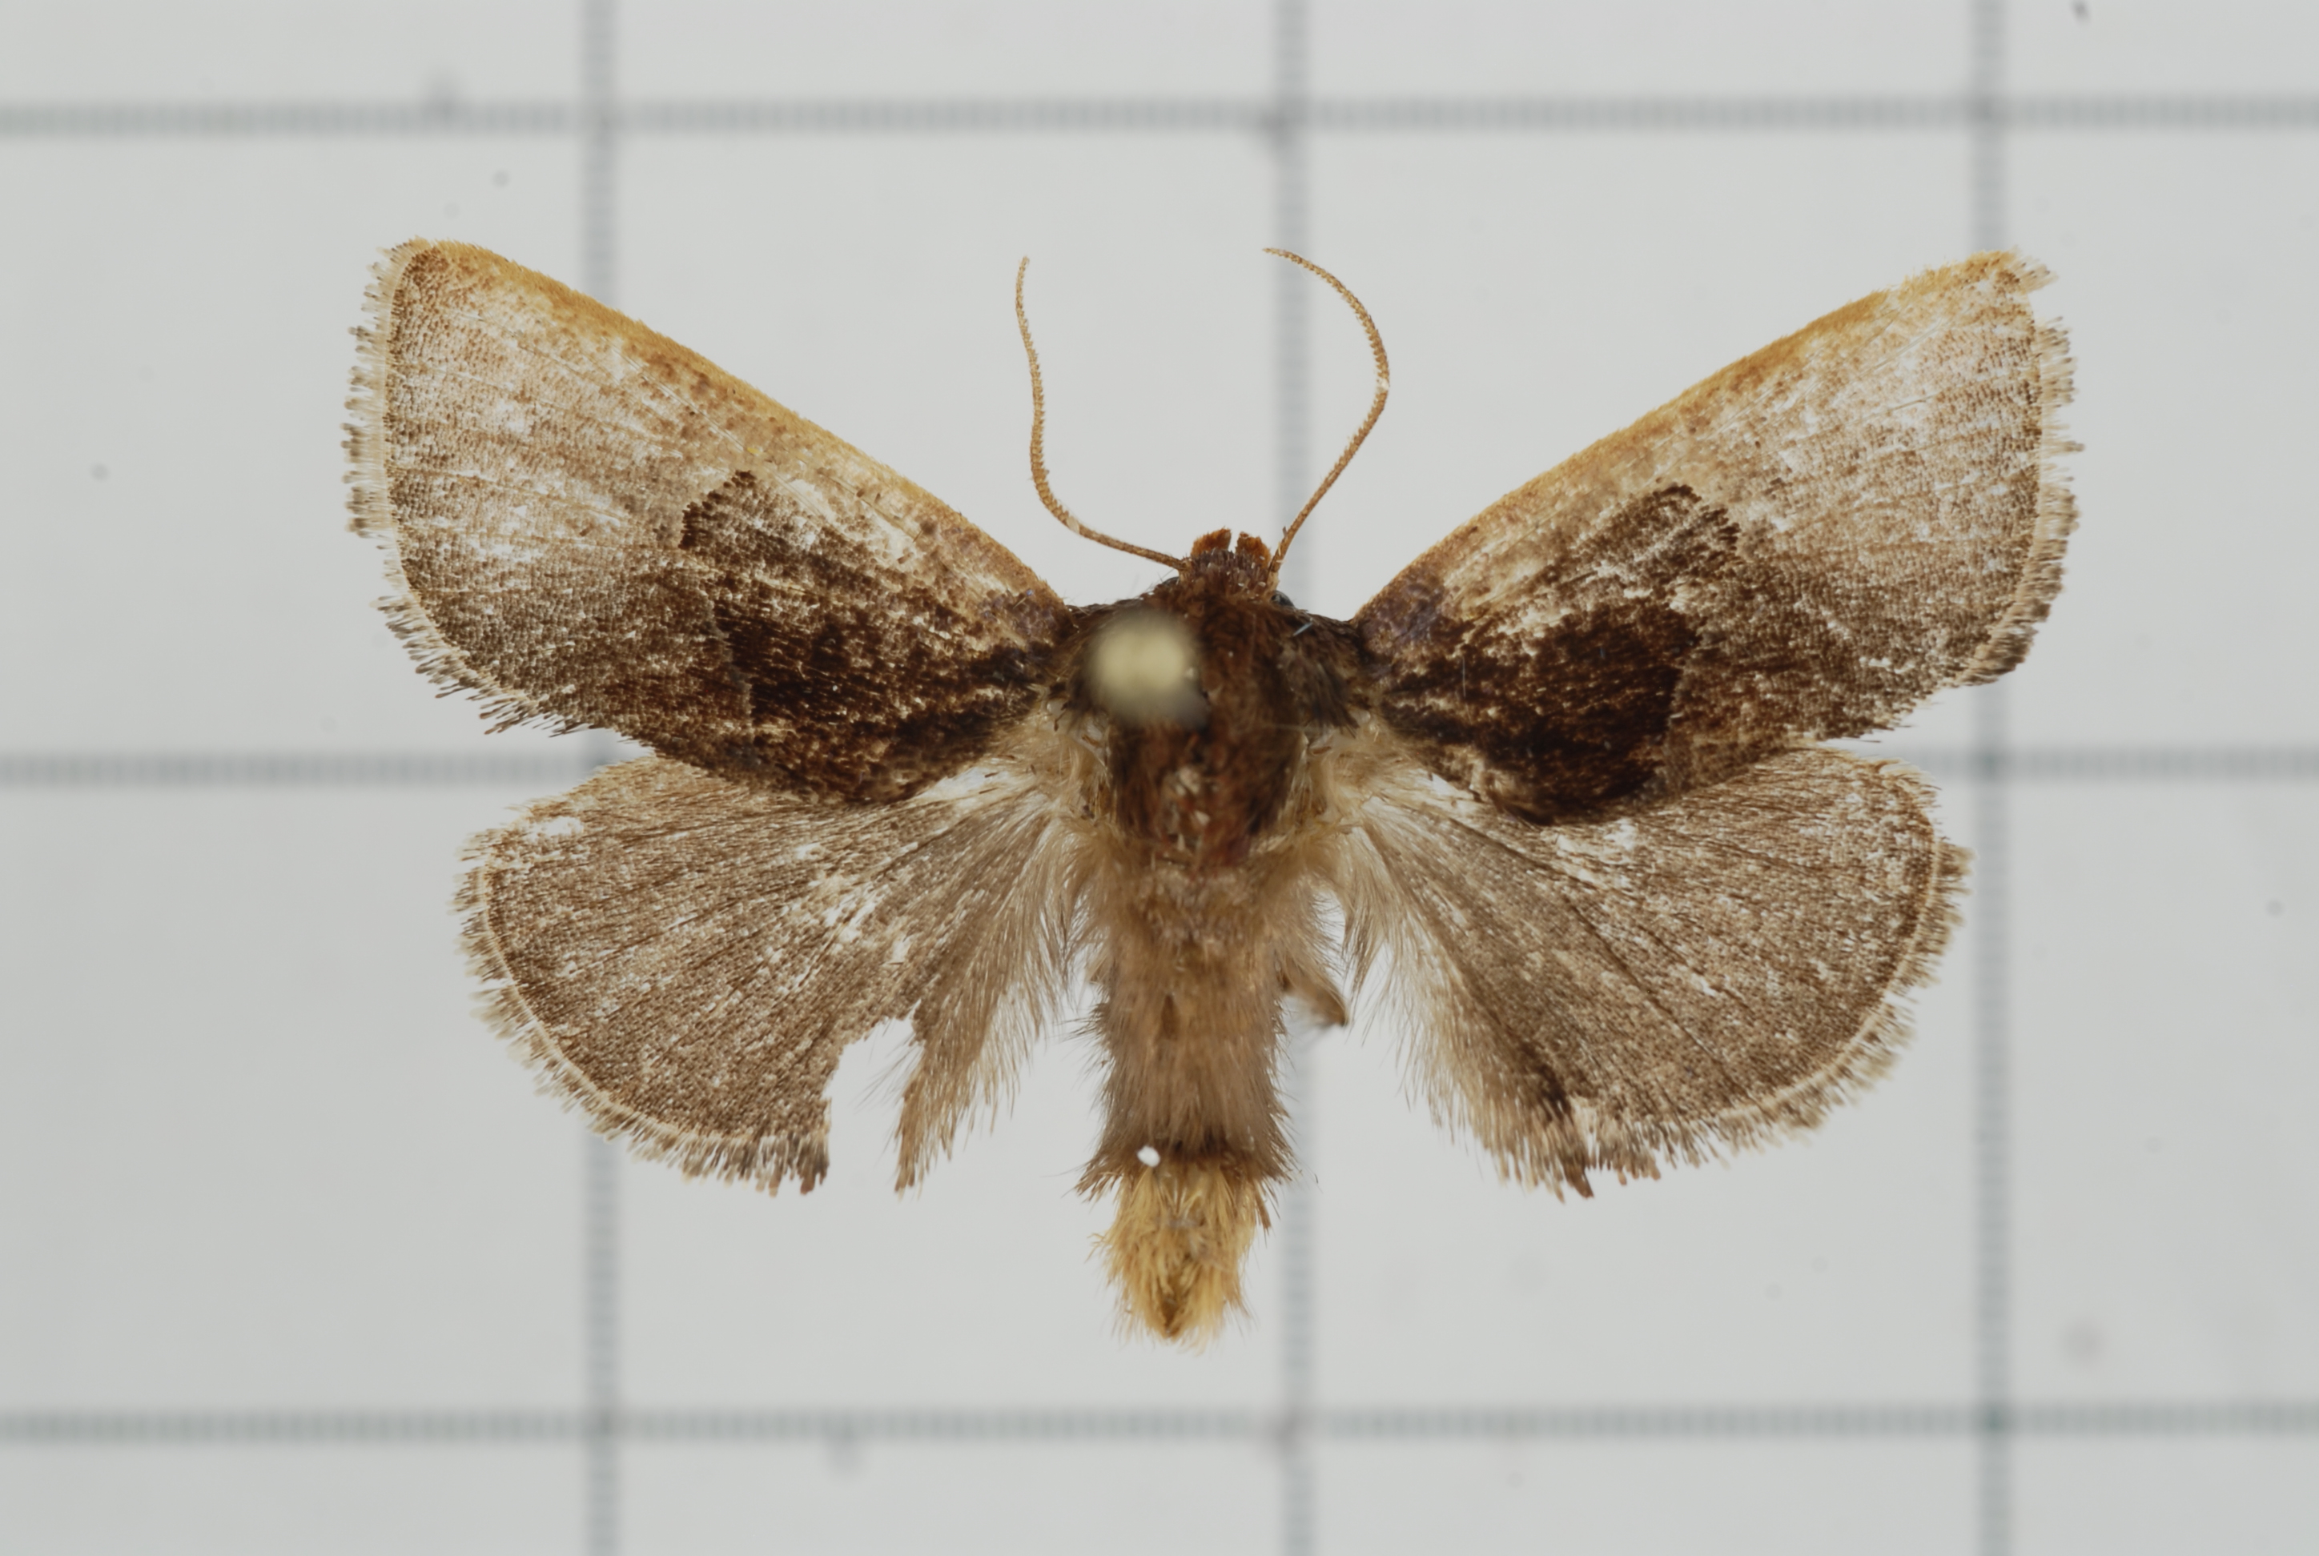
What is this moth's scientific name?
Phrixolepia inouei
